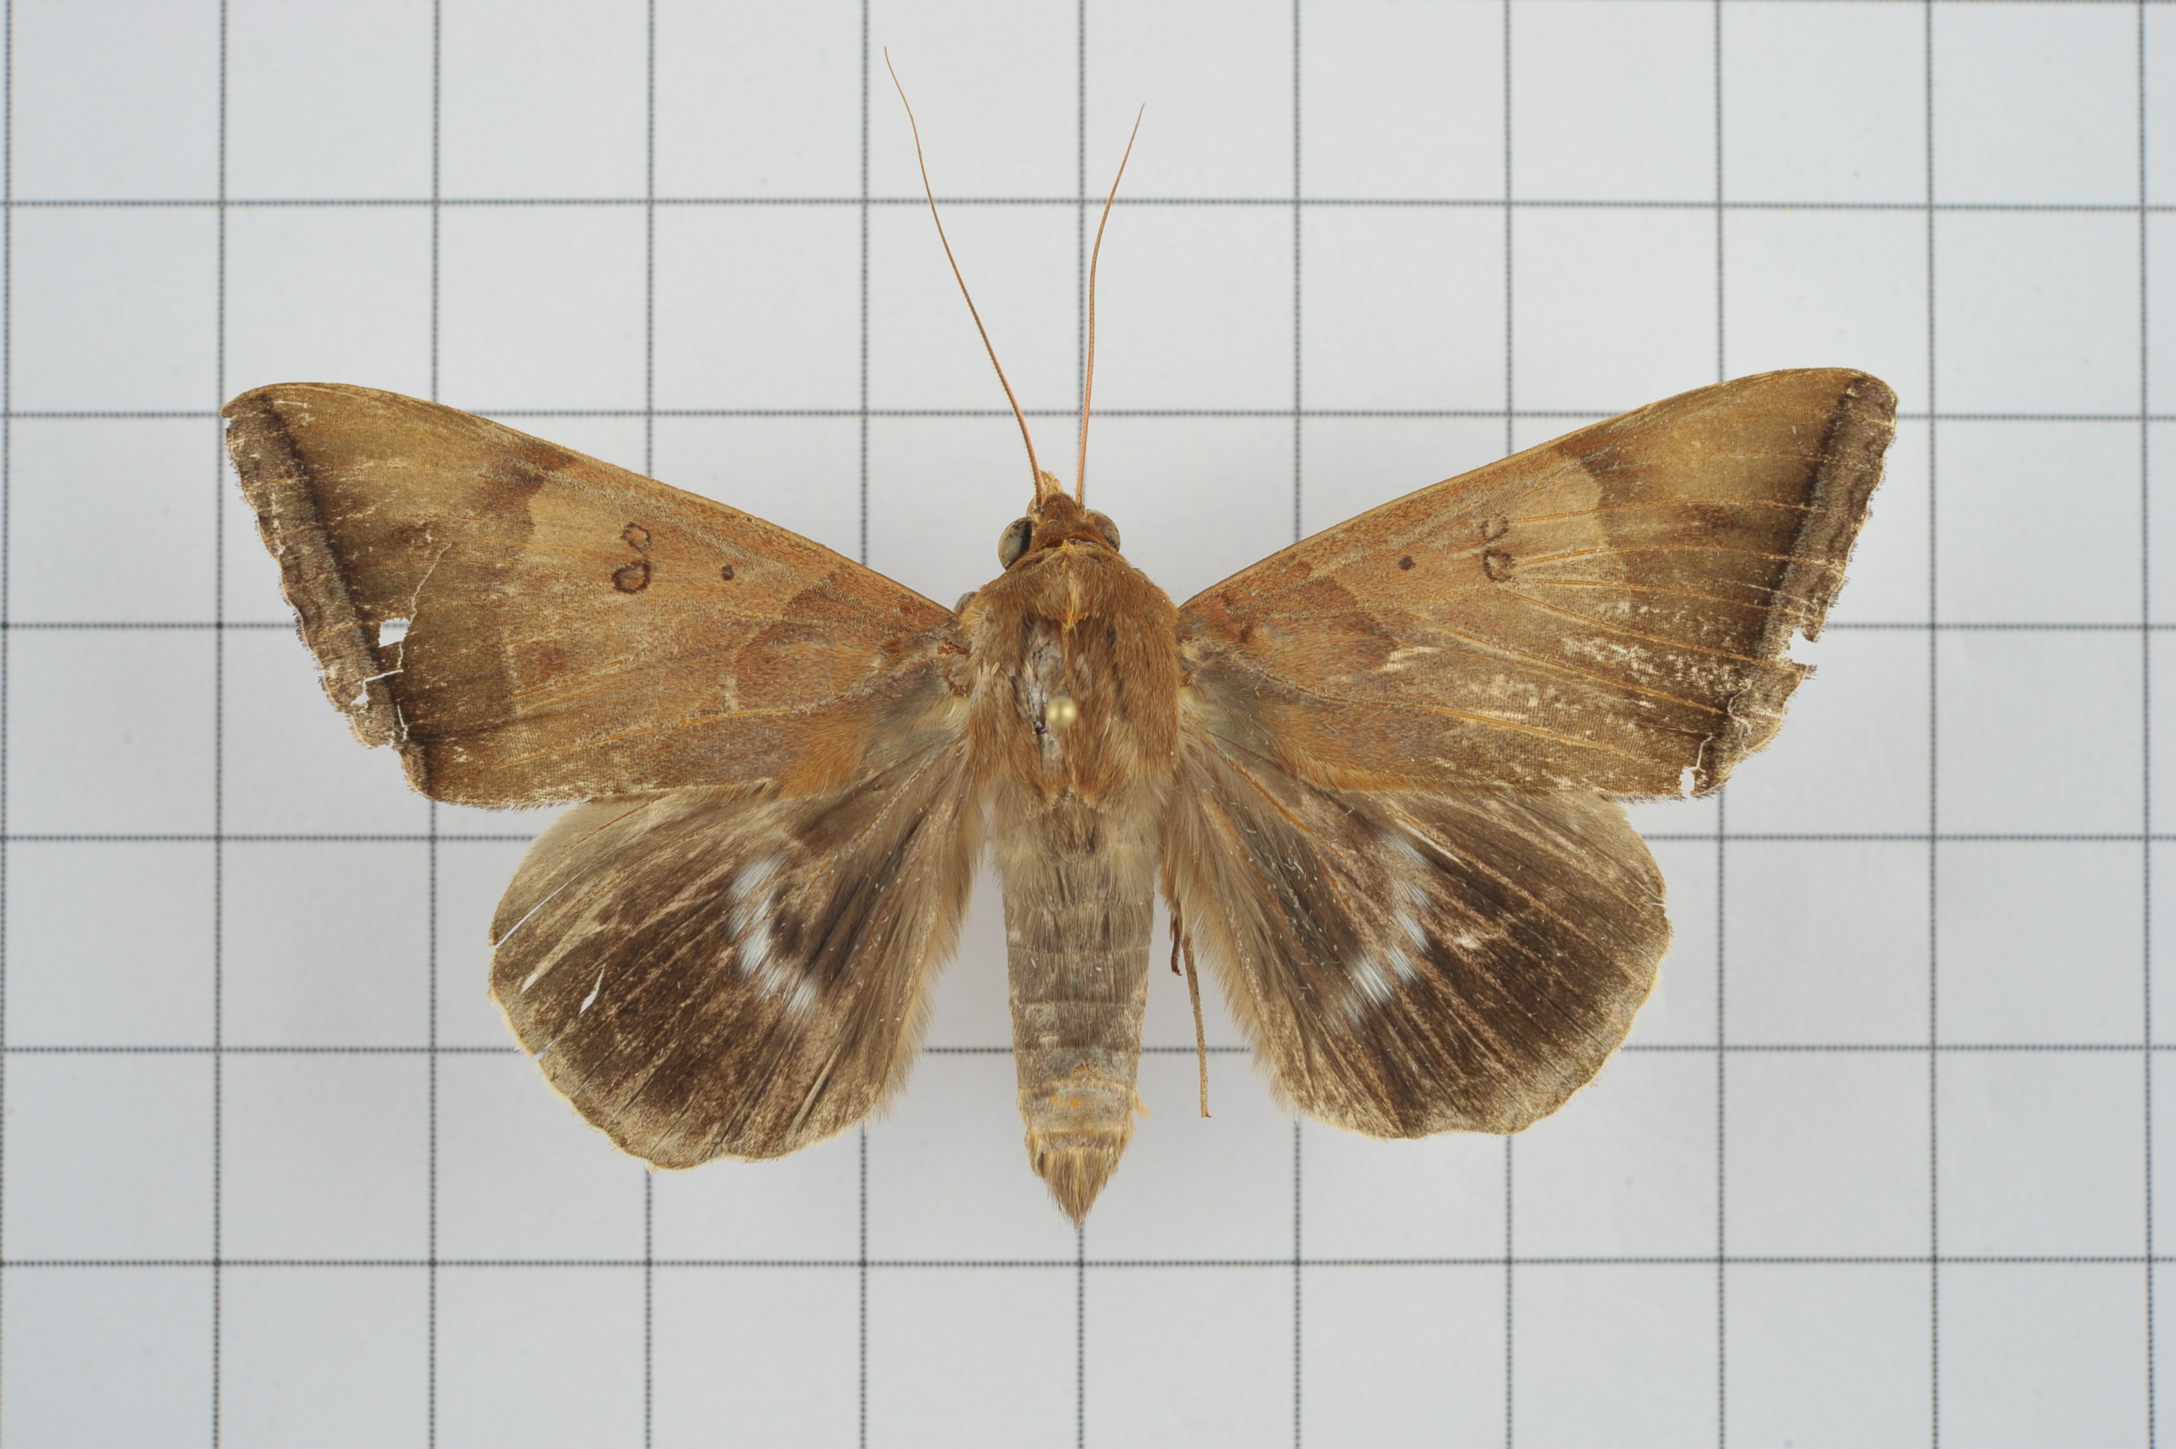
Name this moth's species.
Artena dotata
